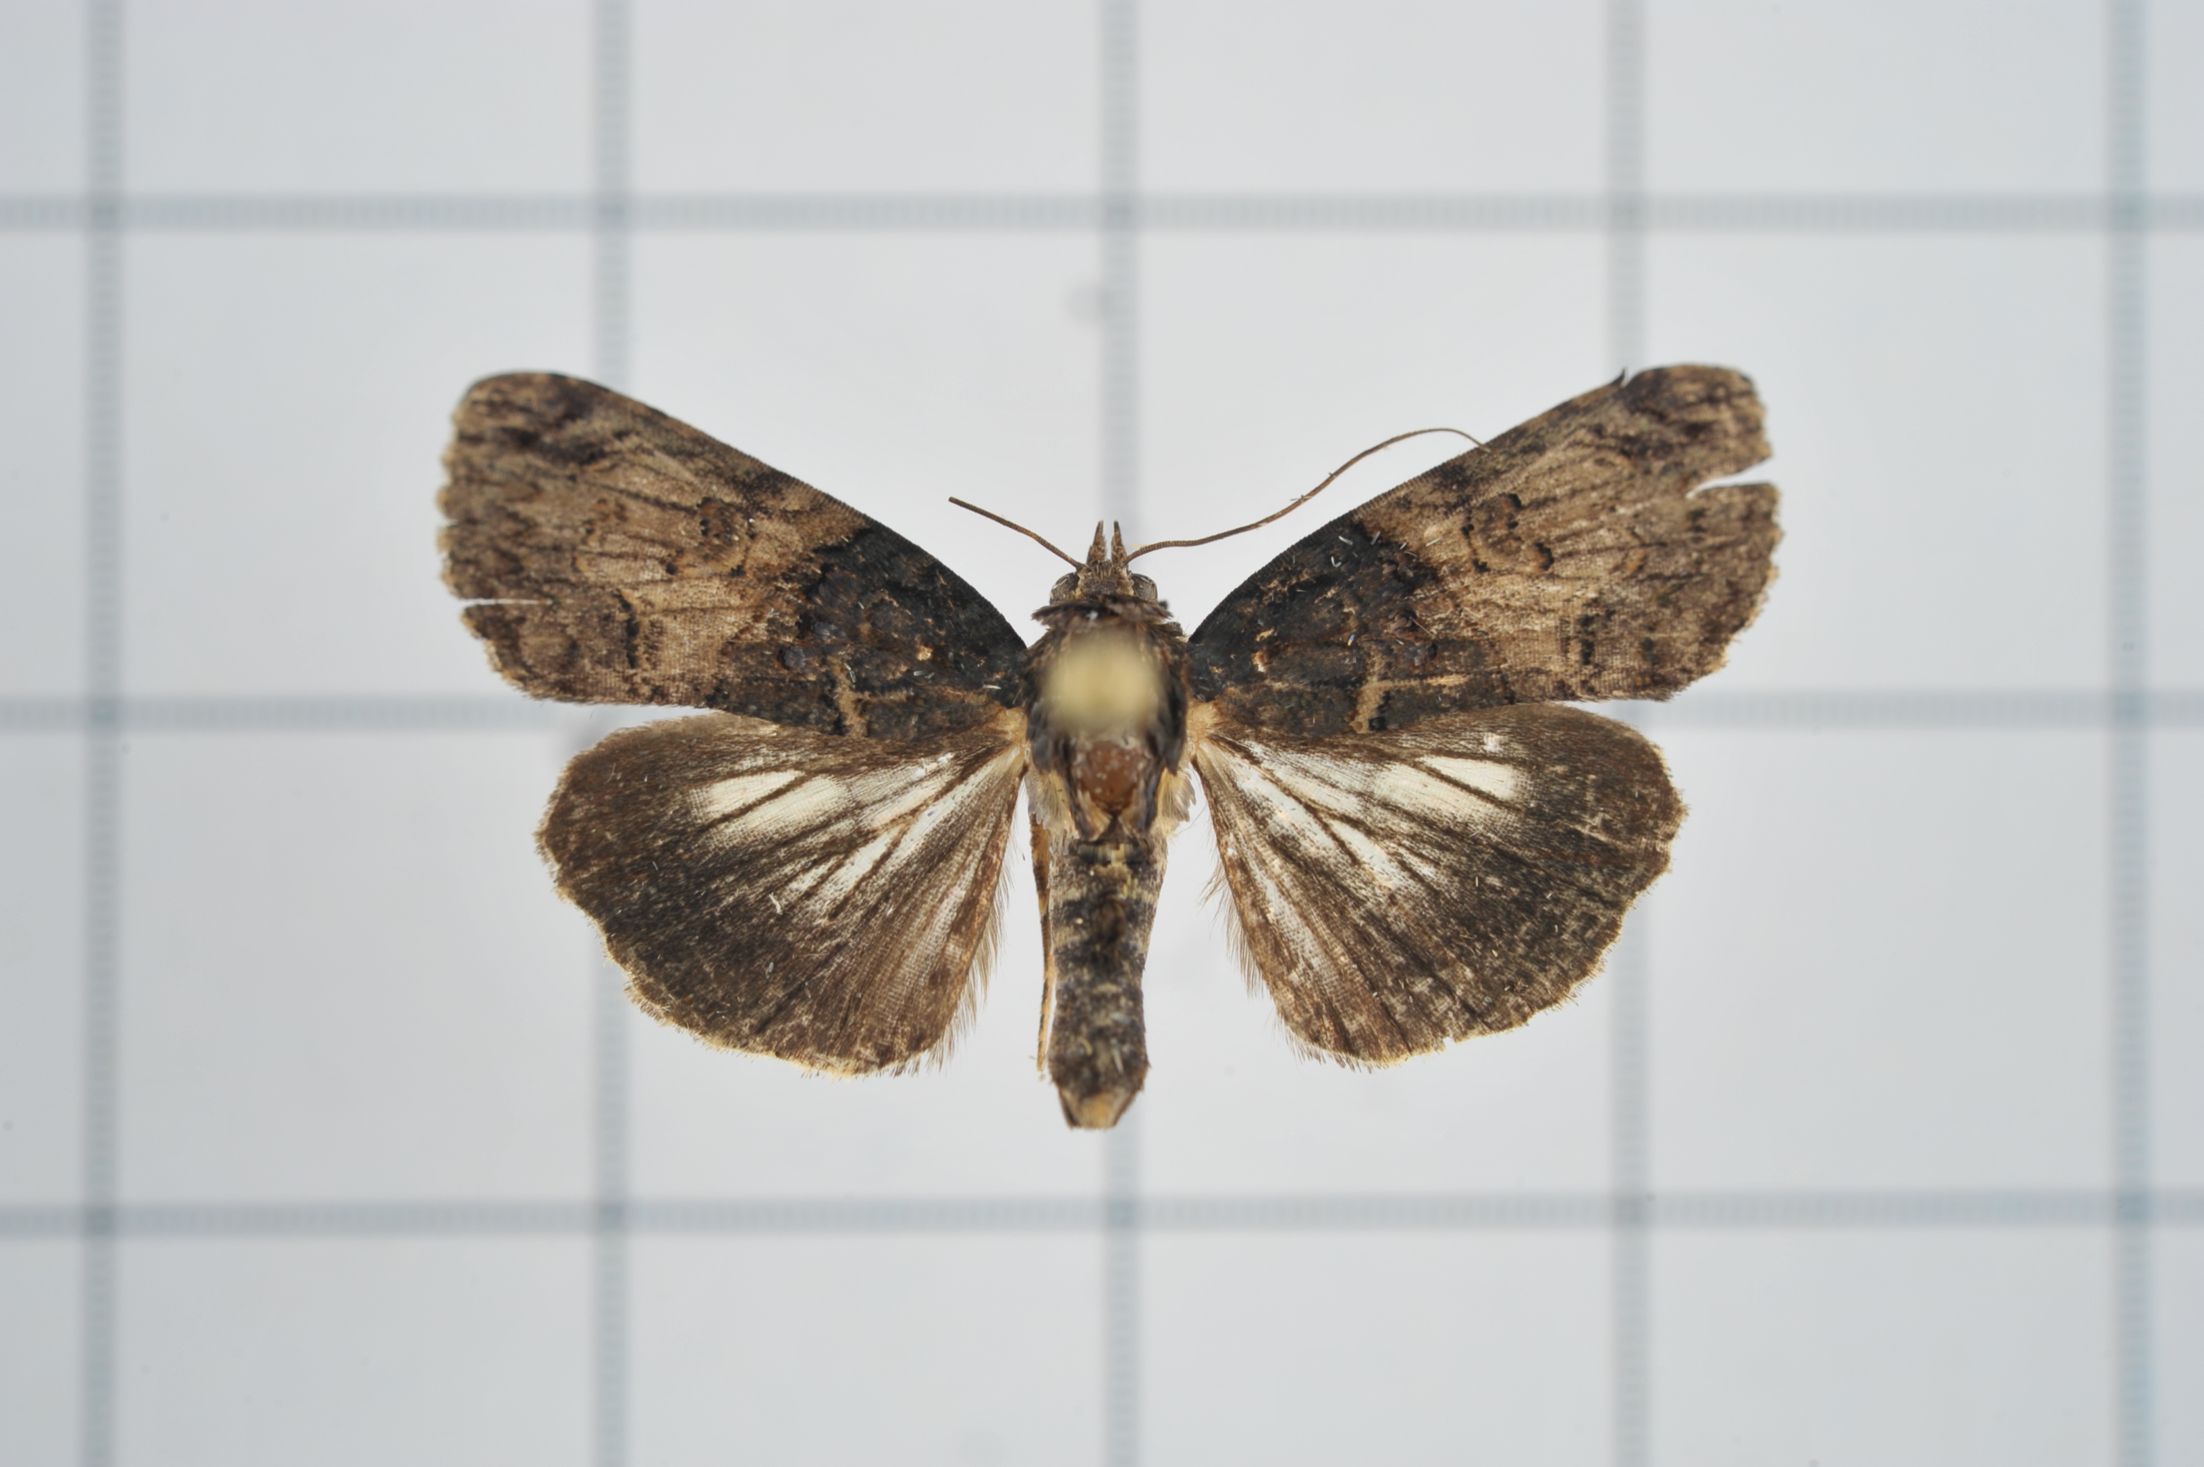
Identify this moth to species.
Lophoptera phaeobasis
